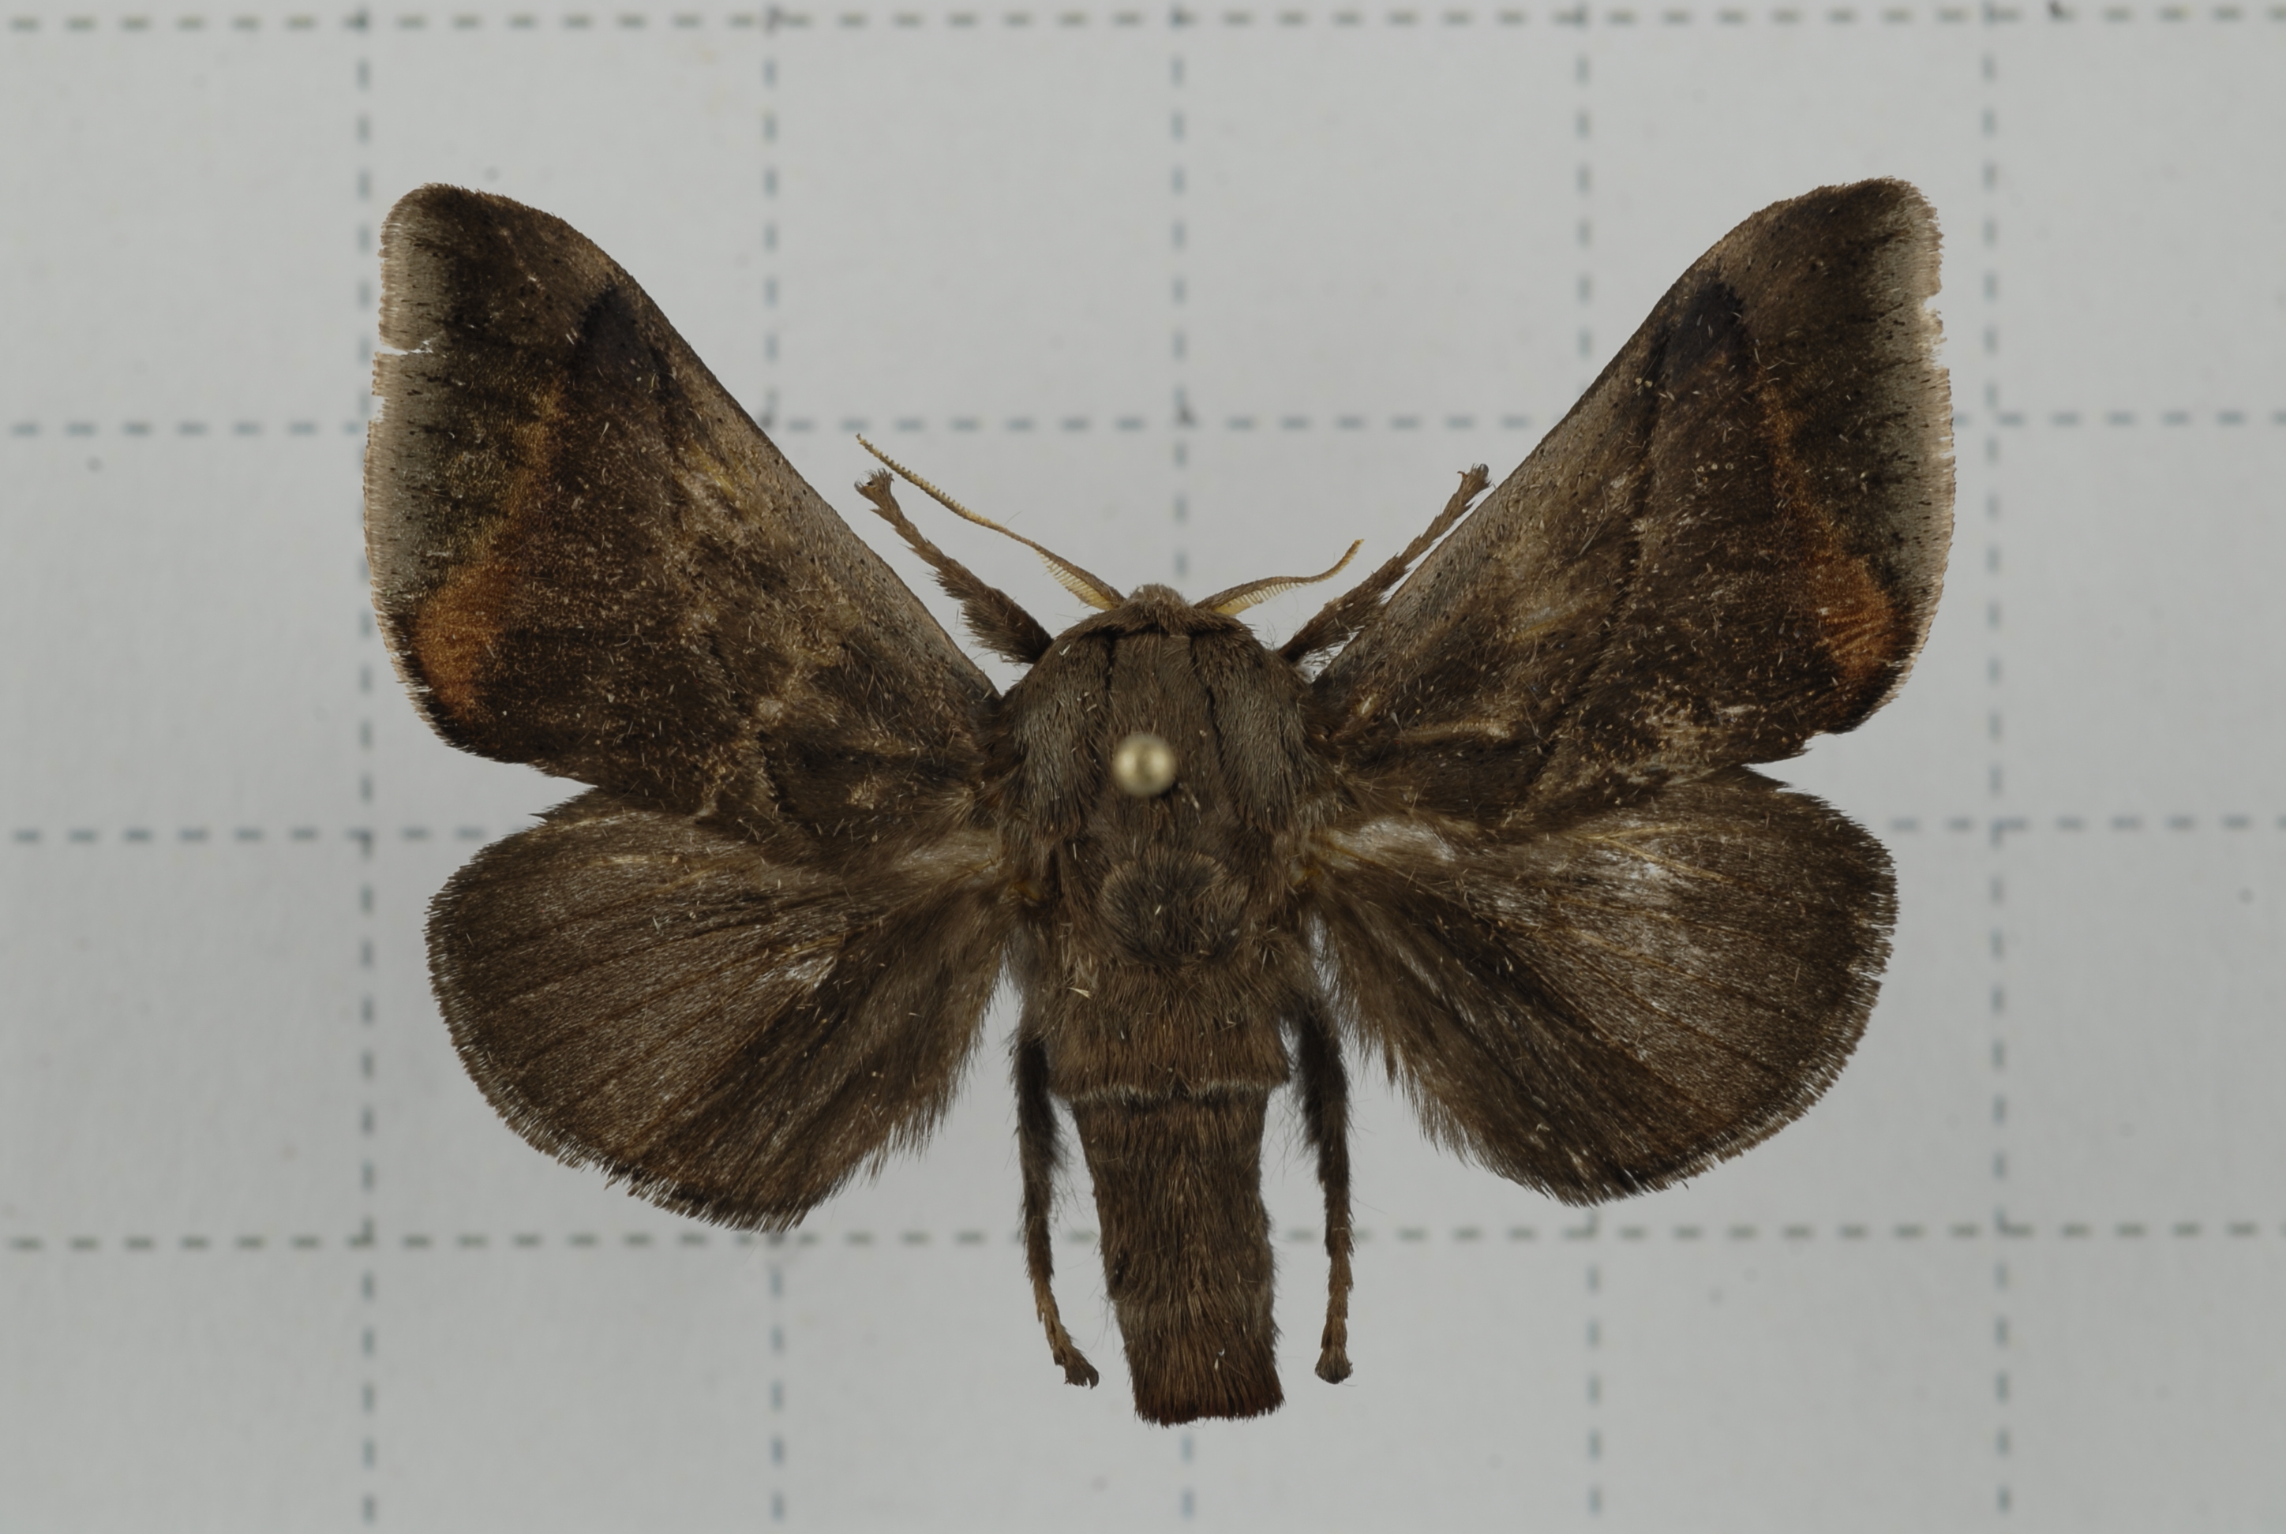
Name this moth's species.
Setora baibarana
